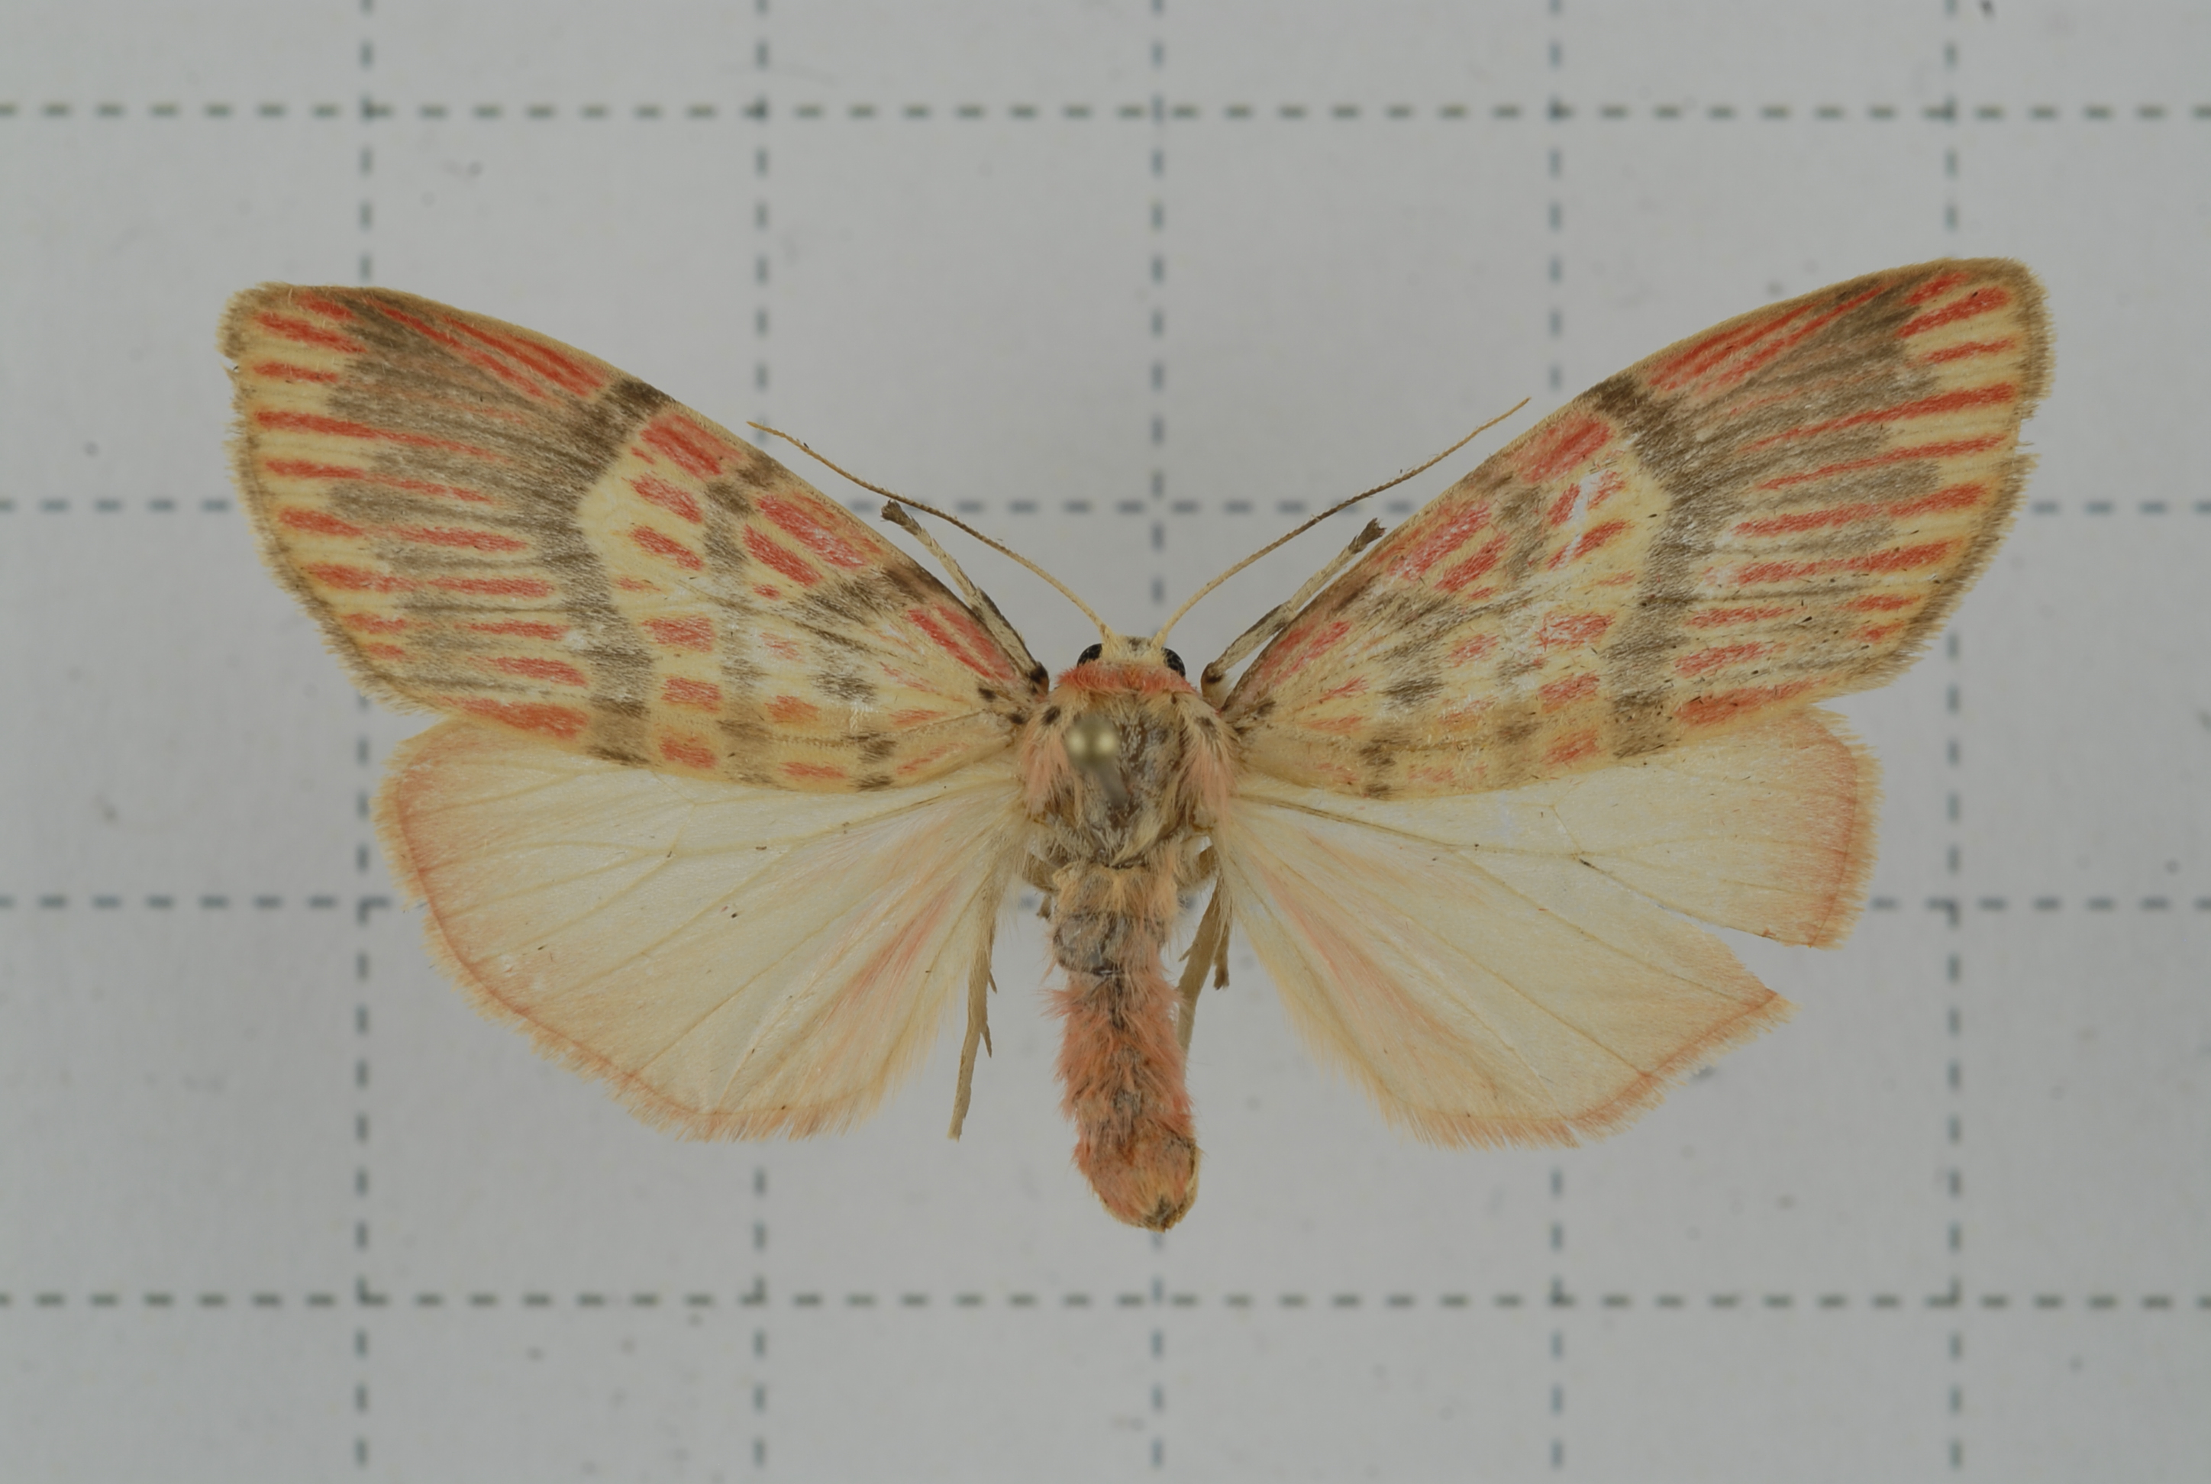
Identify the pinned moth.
Barsine fuscozonata
